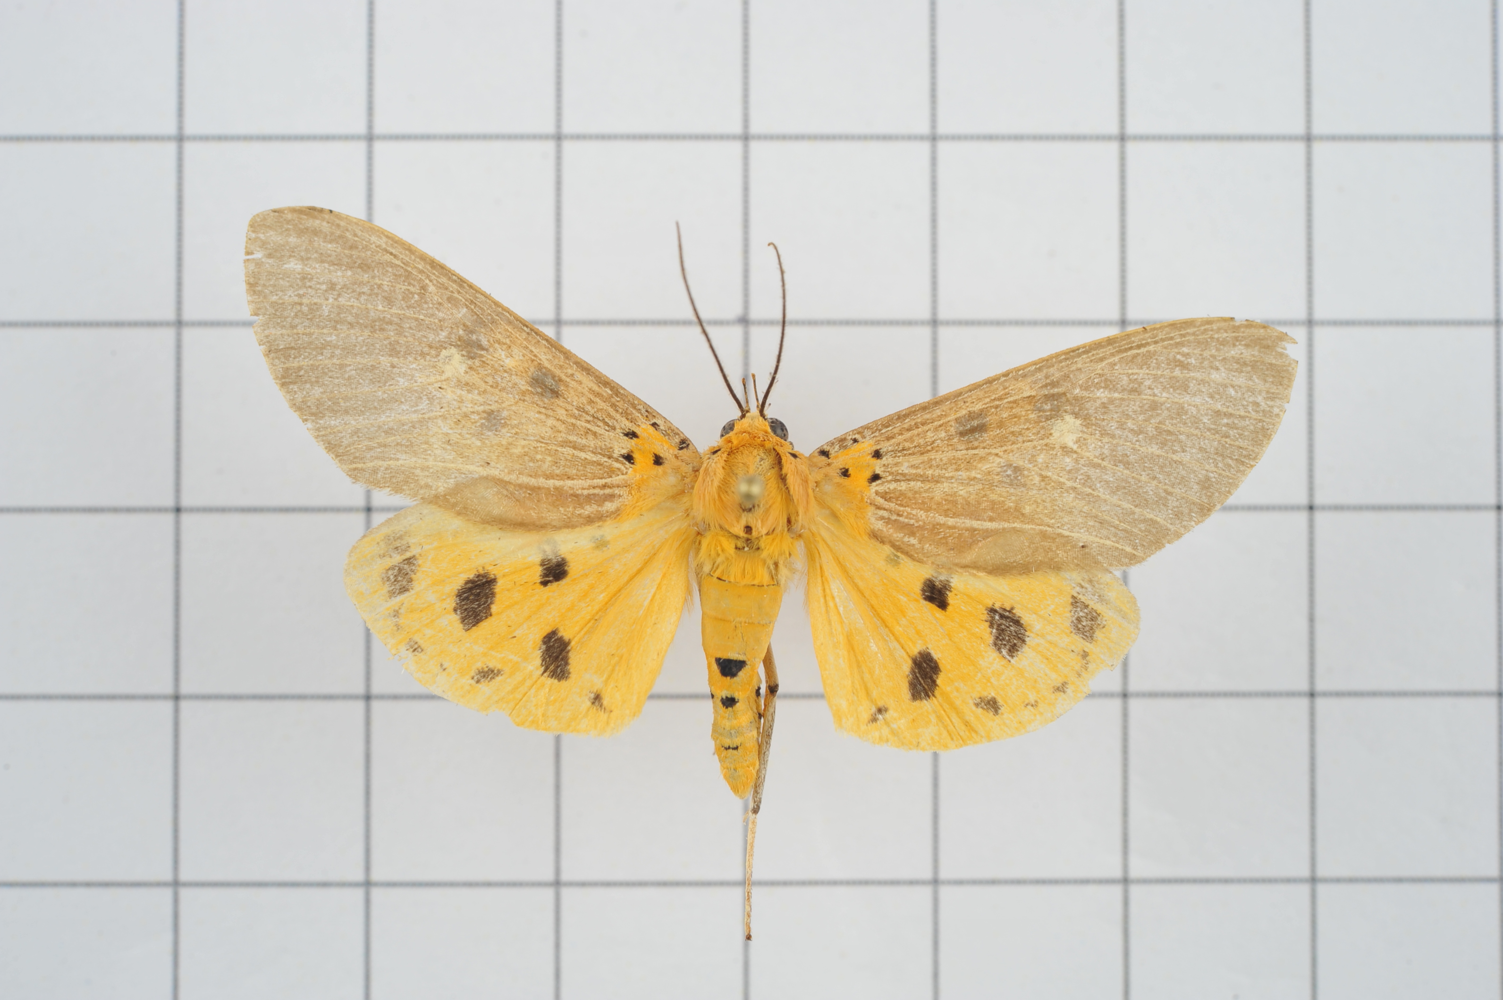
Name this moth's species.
Asota caricae
